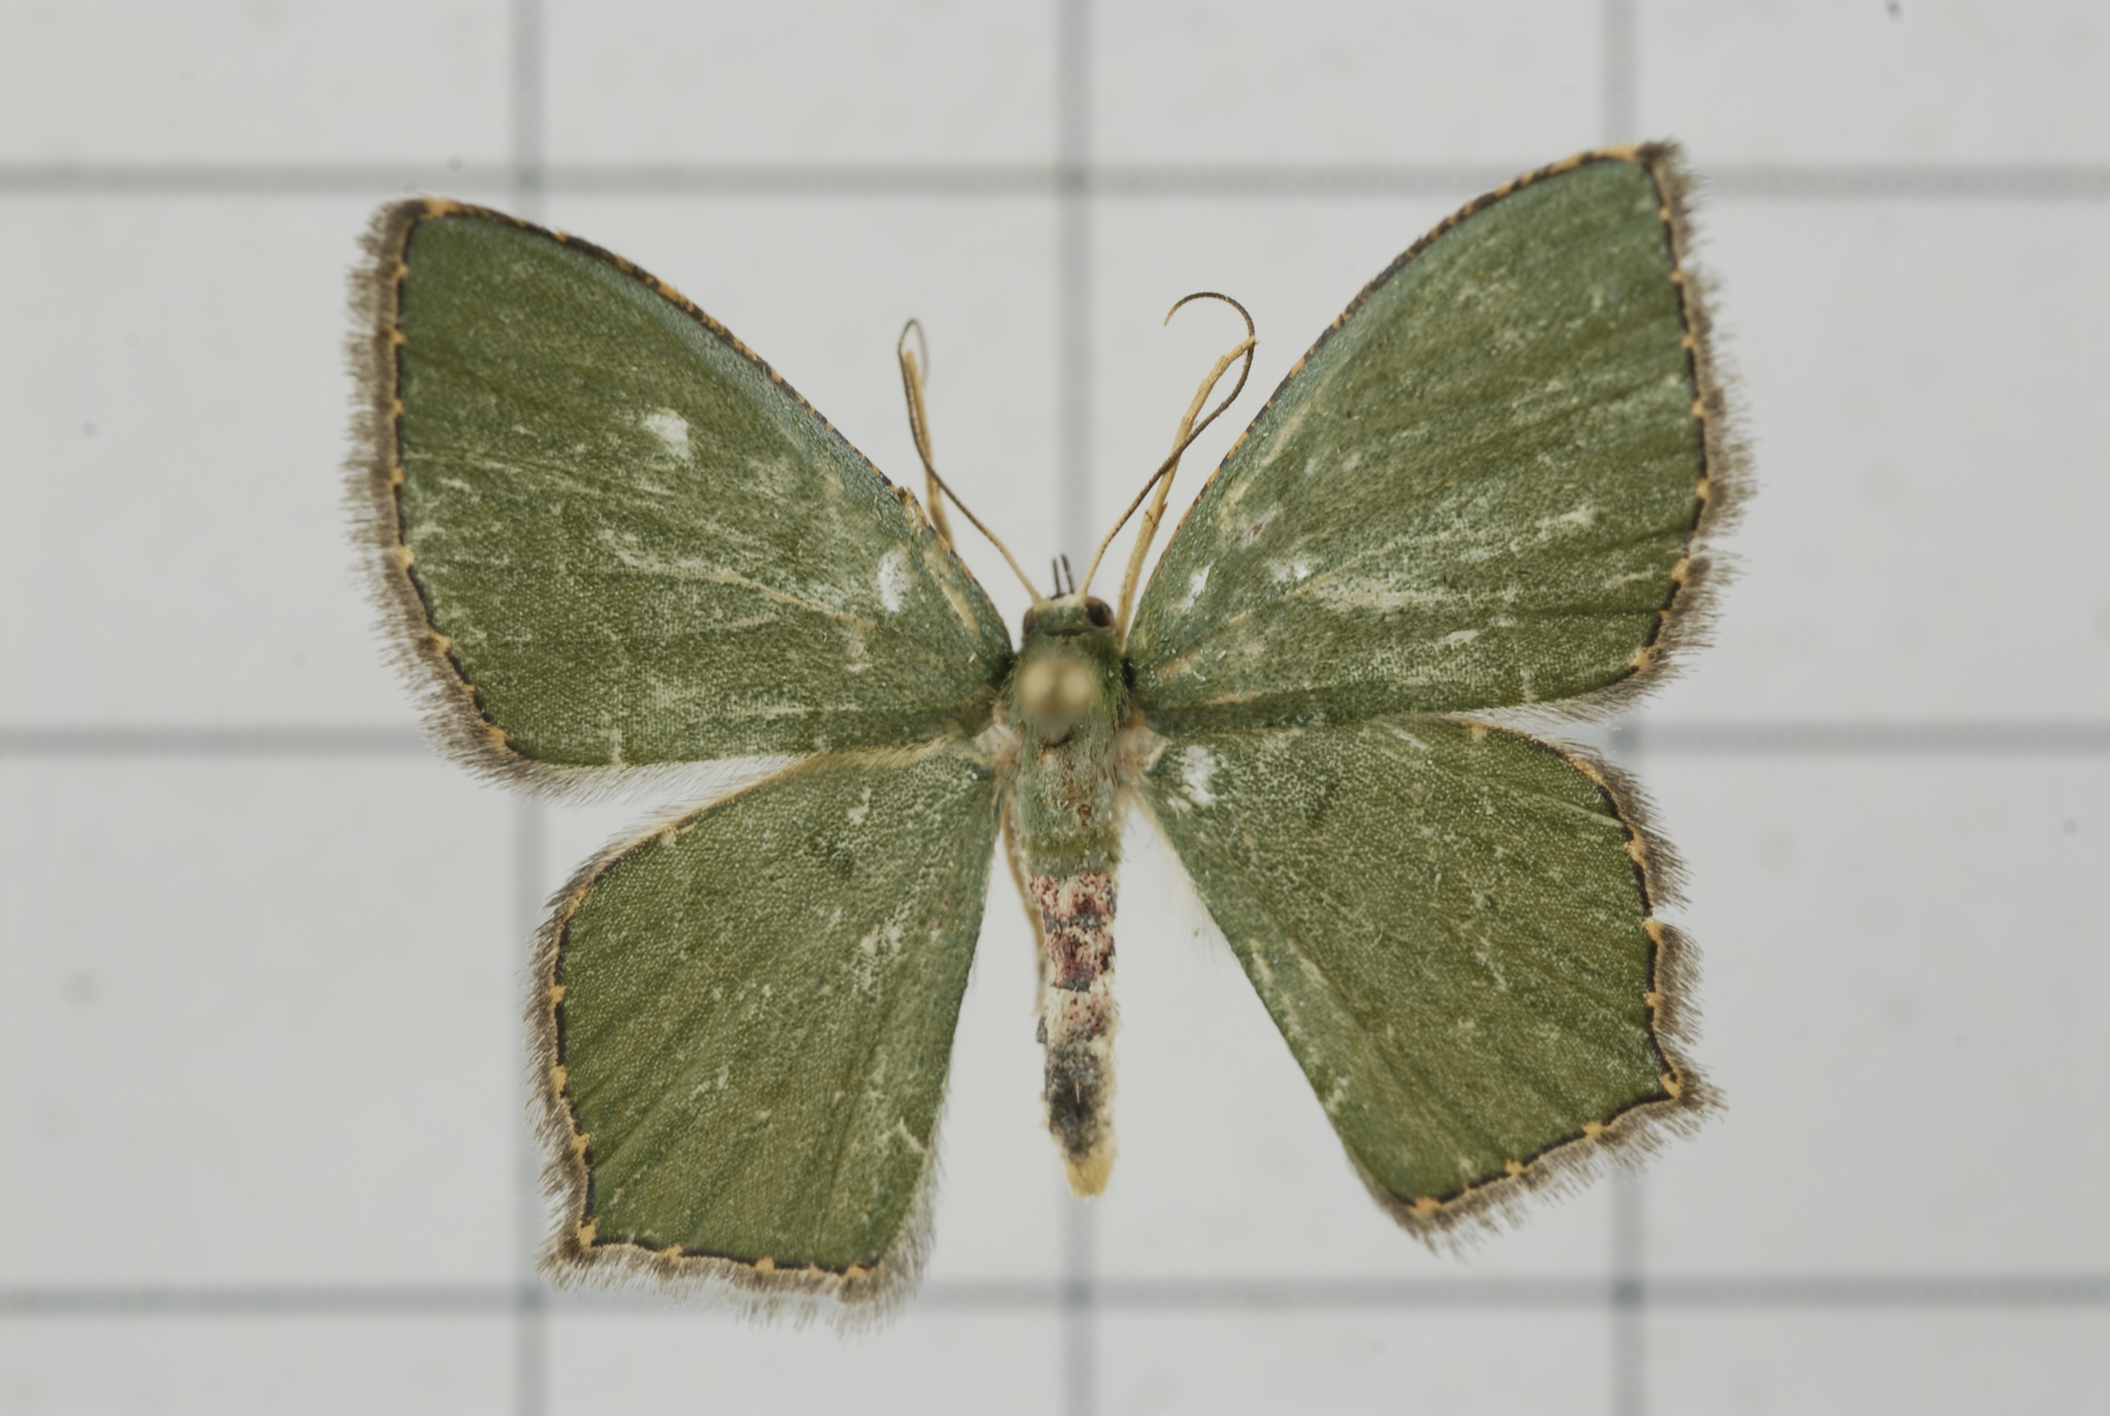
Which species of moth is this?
Hemithea tritonaria
